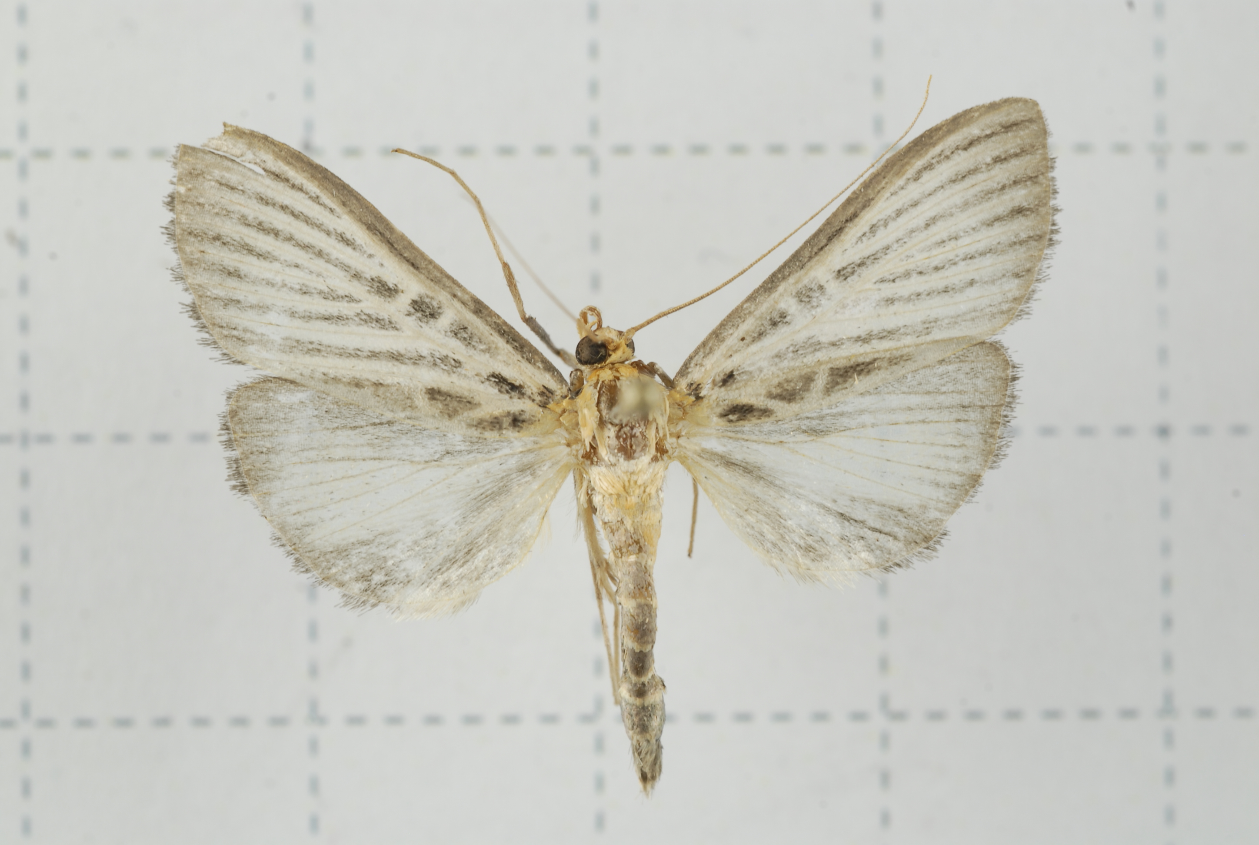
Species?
Tyspanodes hypsalis
